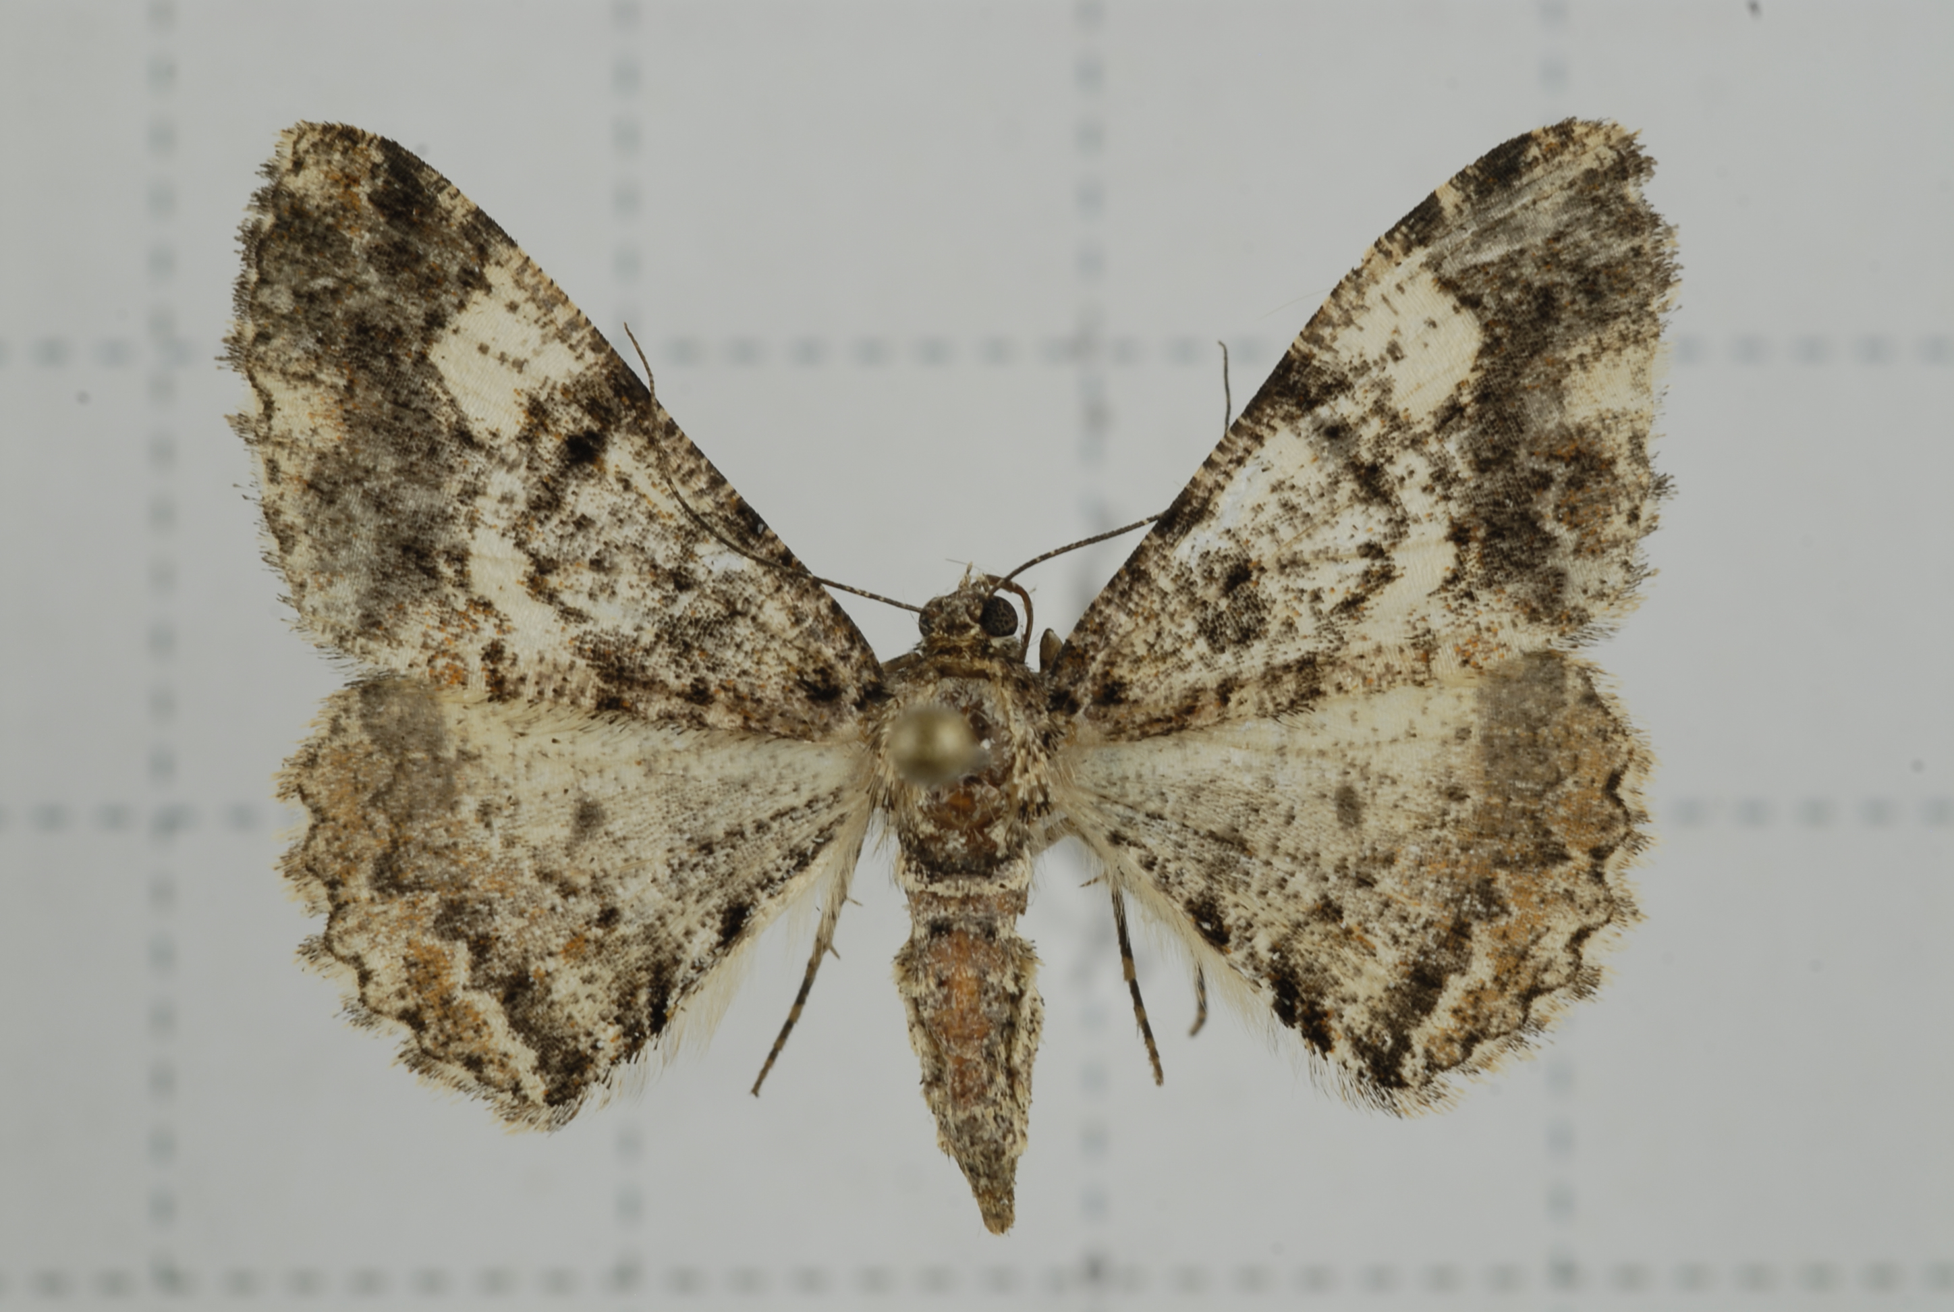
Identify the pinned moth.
Alcis taiwanovariegata
